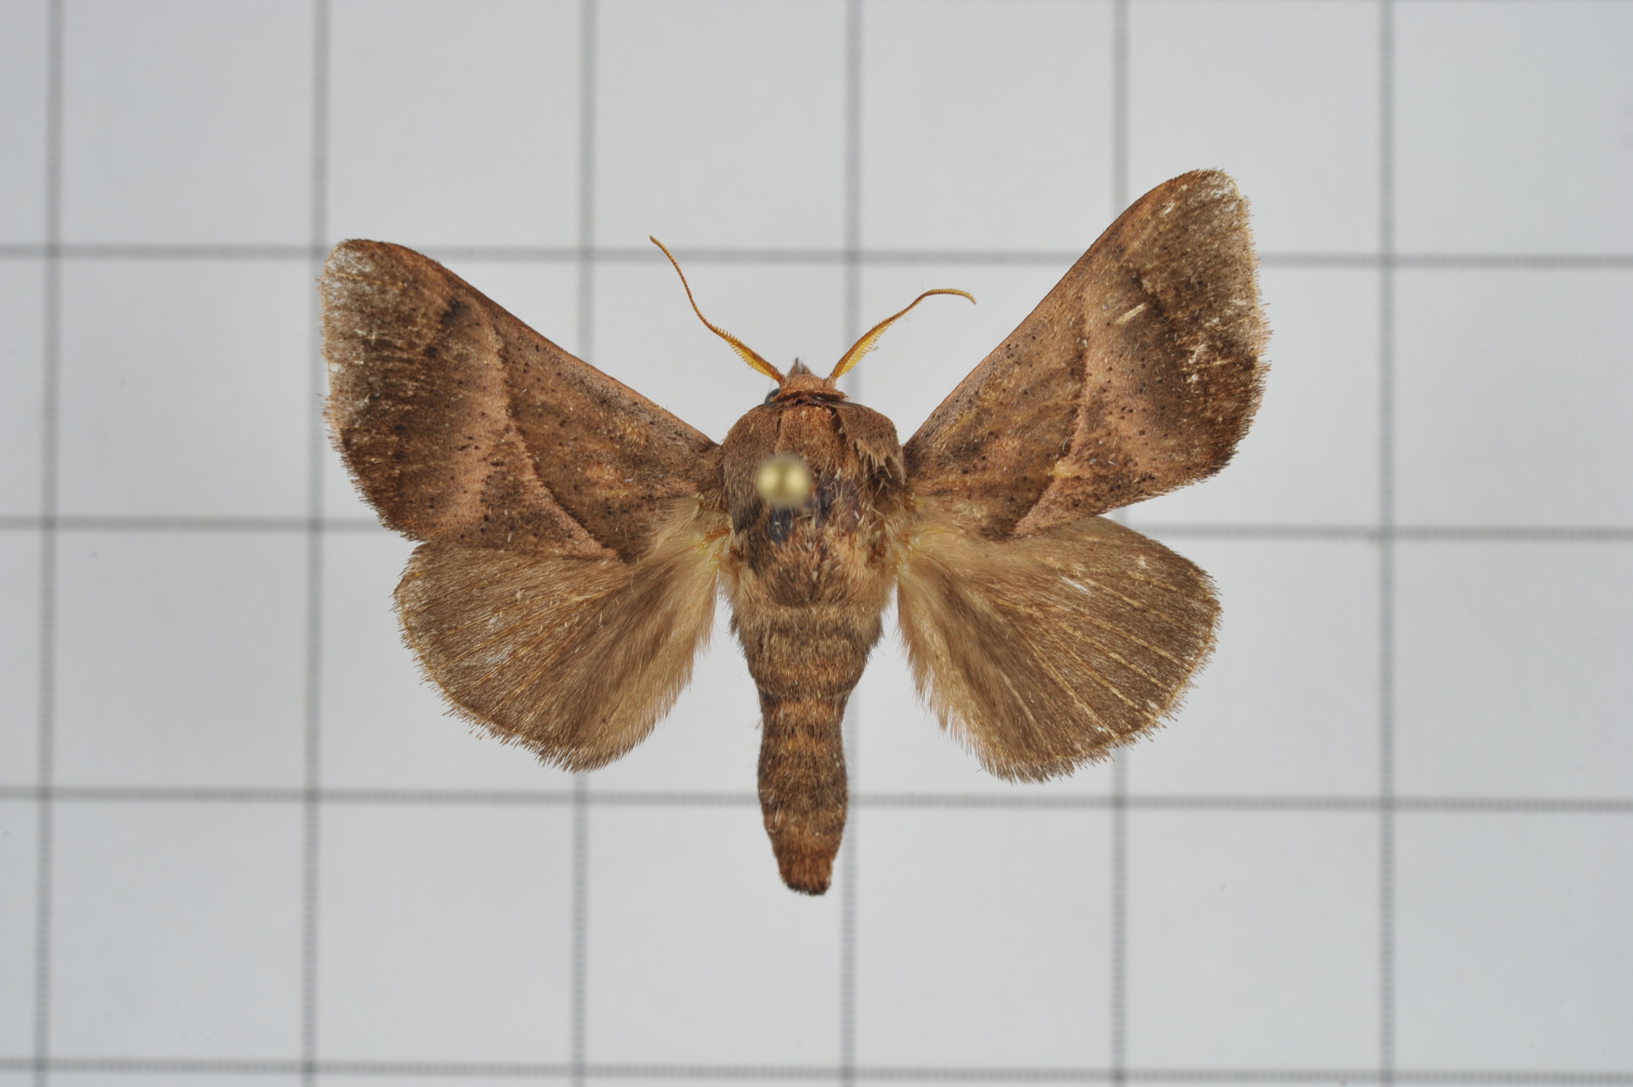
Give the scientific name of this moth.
Setora postornata
